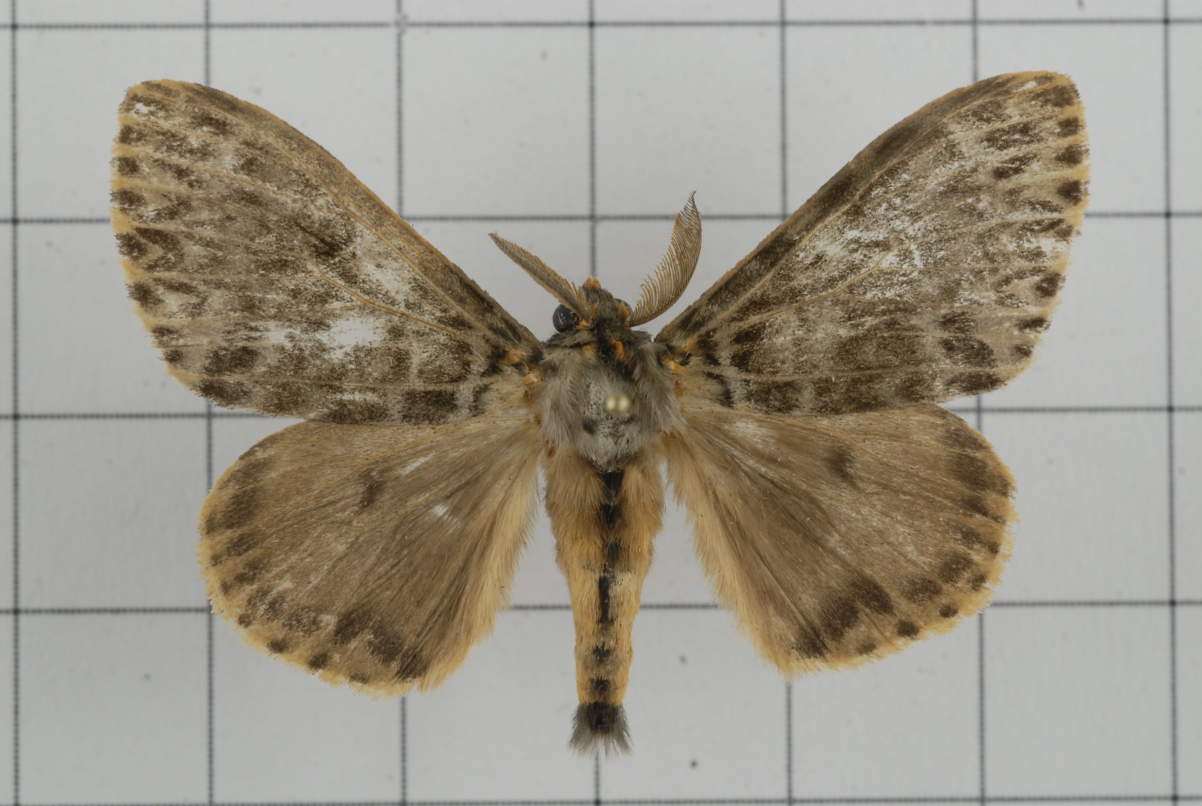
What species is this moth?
Lymantria mathura subpallida
